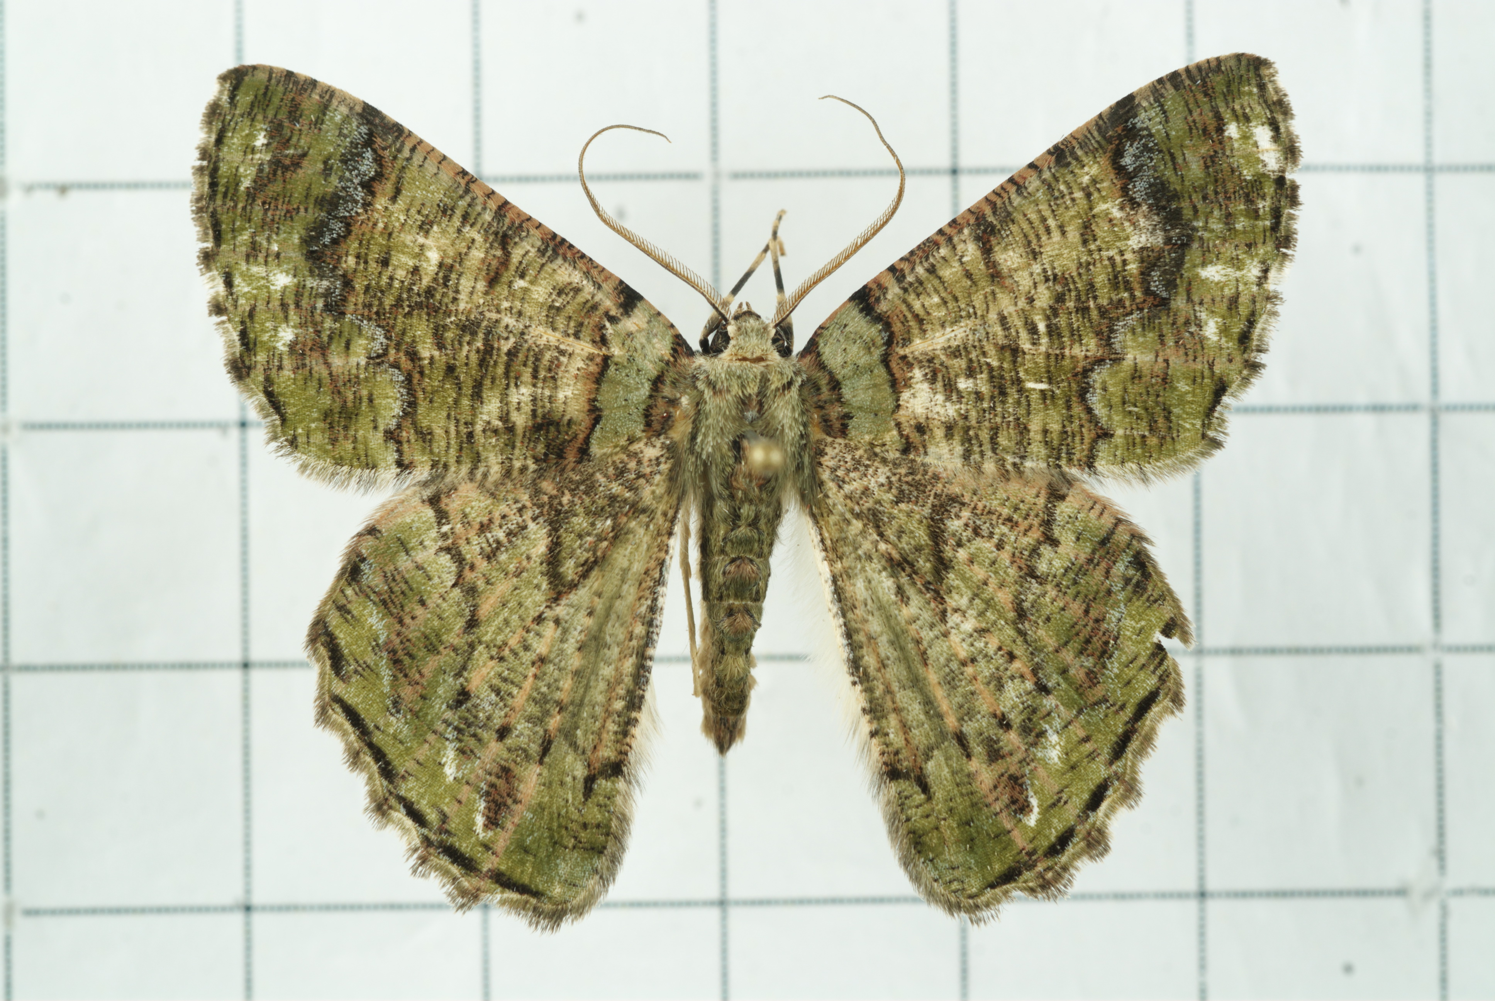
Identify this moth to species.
Lophophelma taiwana
